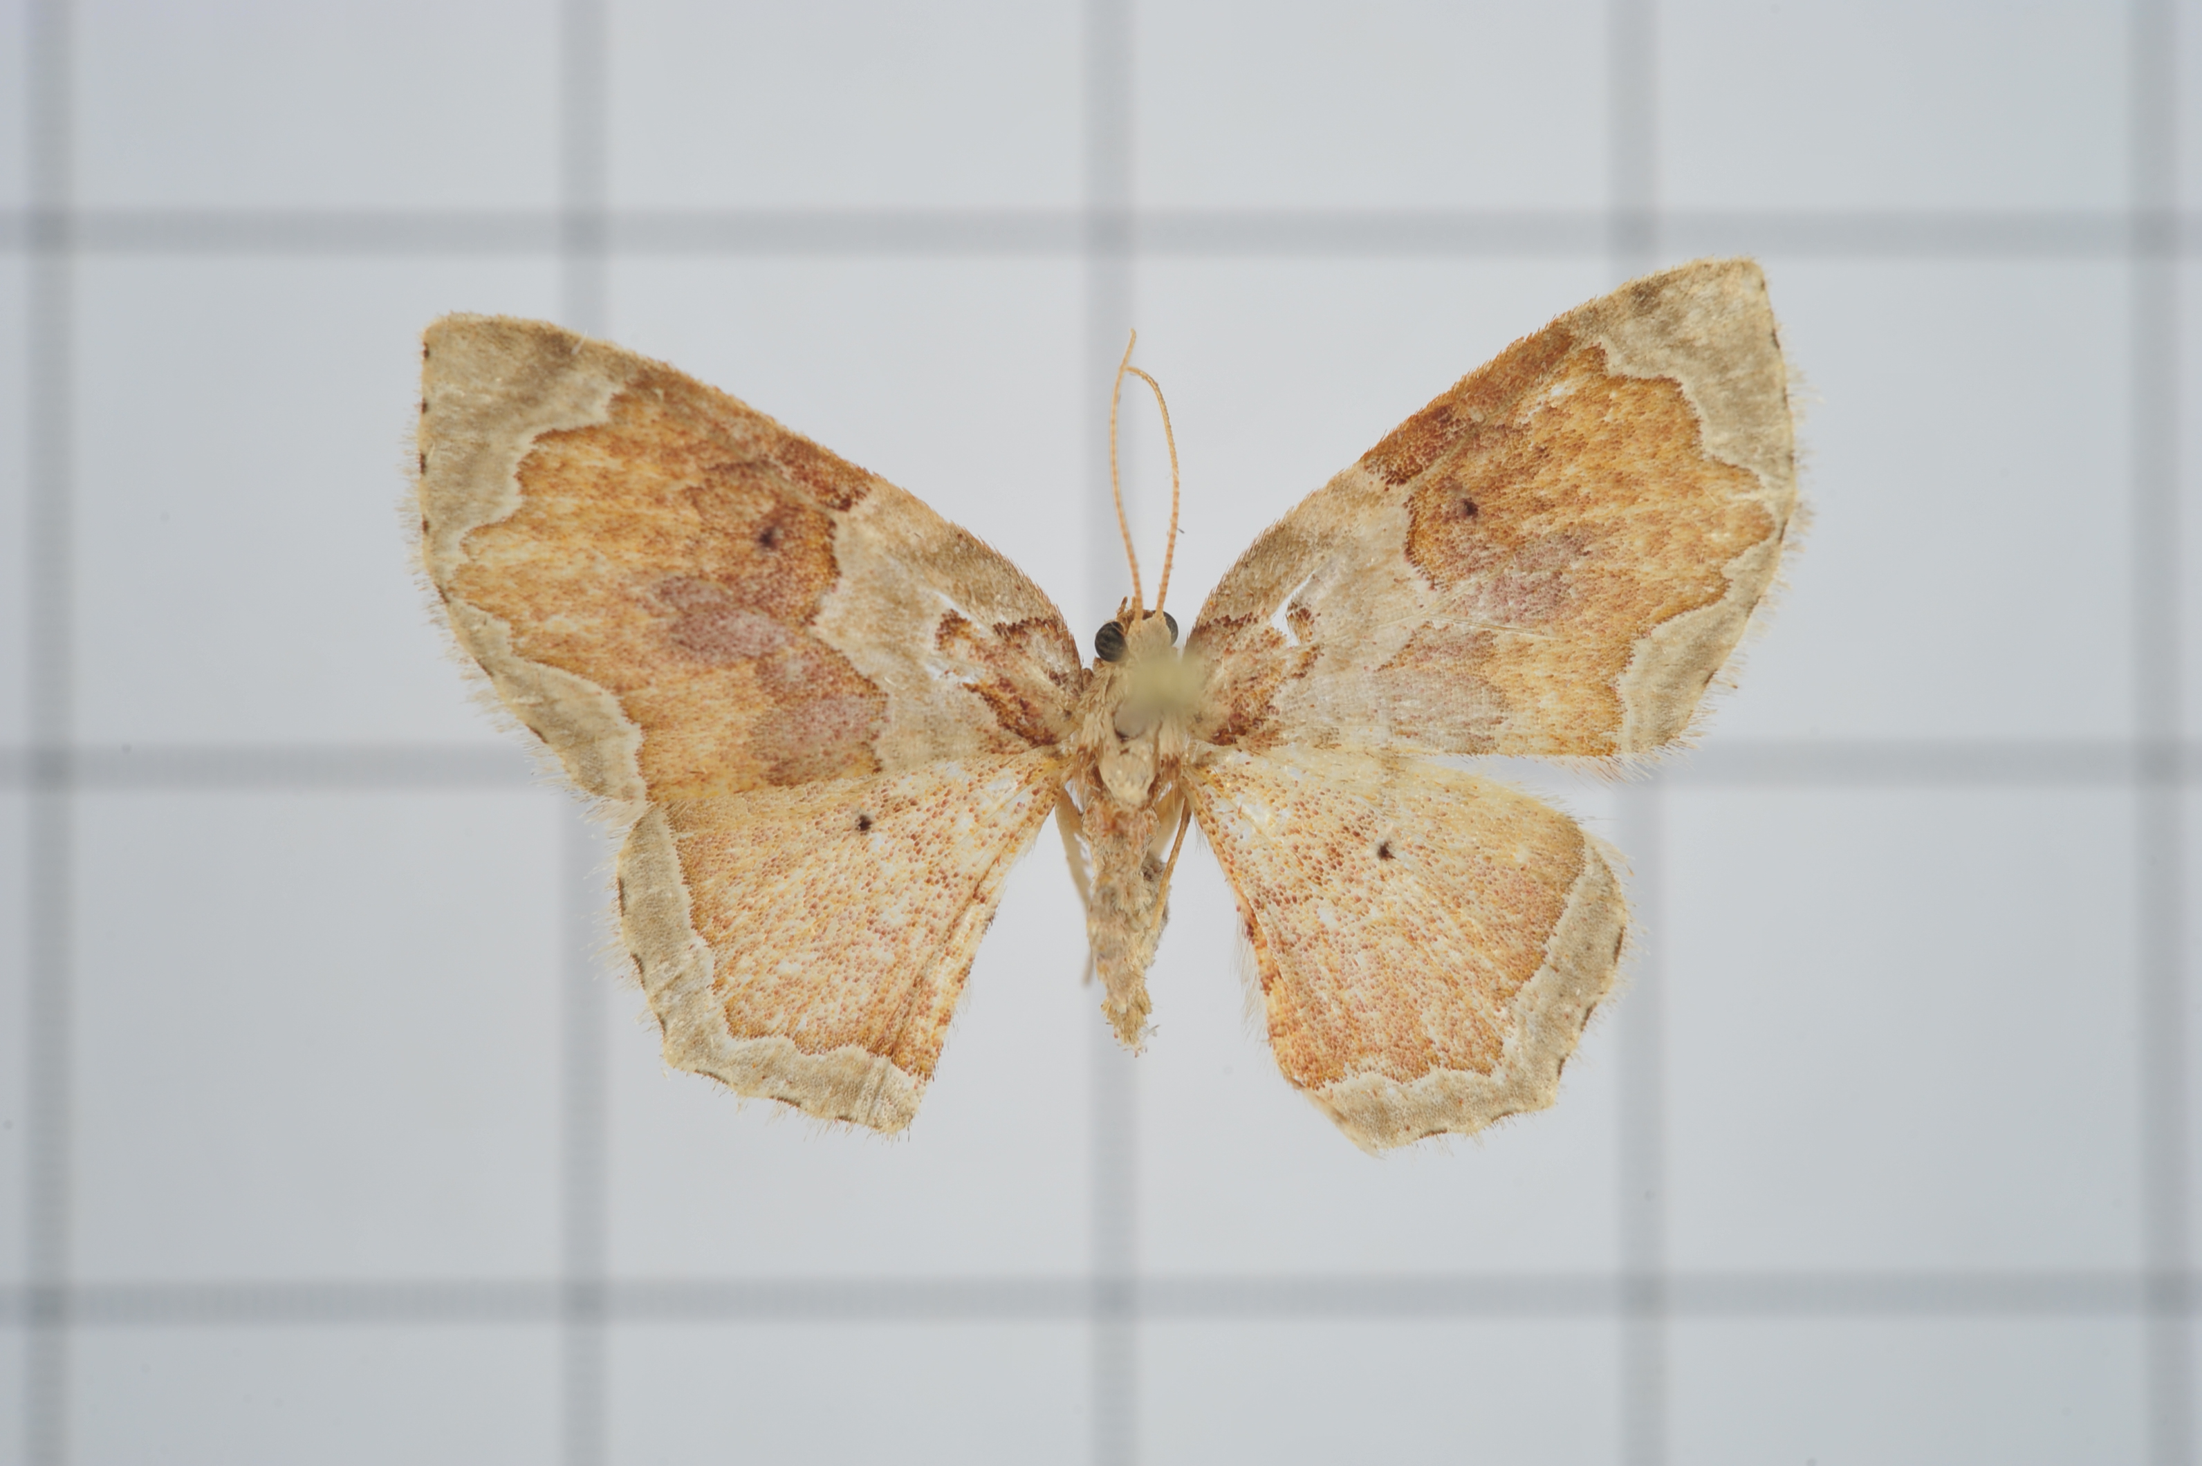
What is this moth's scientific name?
Palpoctenidia phoenicosoma semilauta
